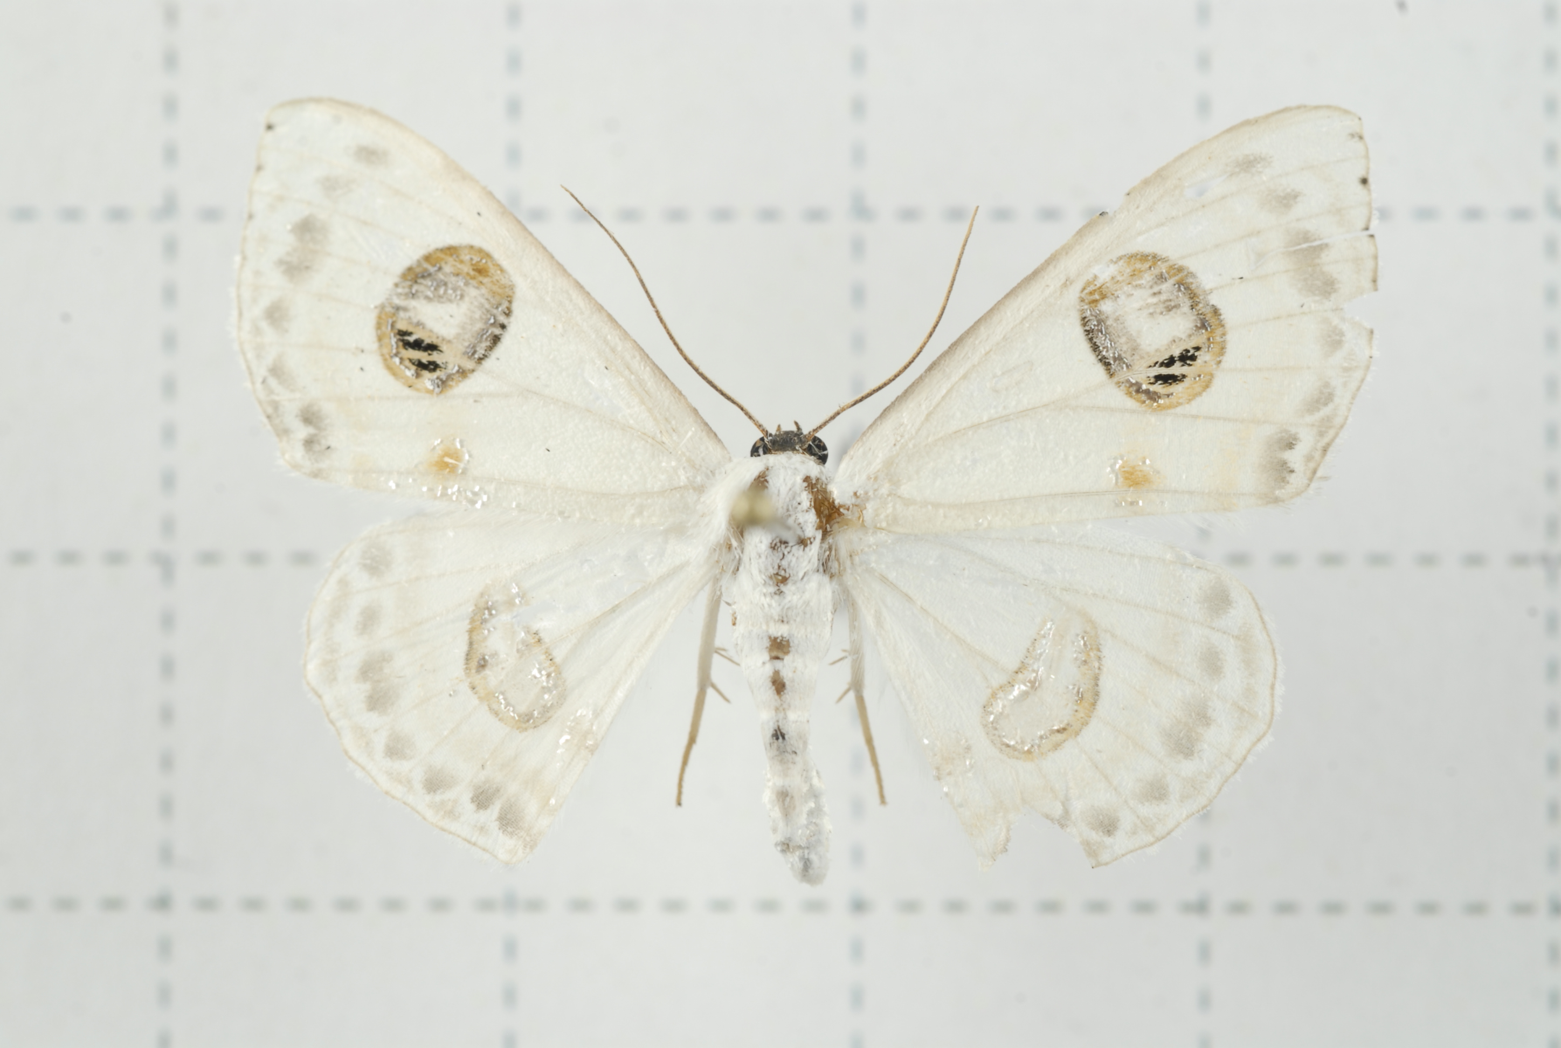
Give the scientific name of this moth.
Problepsis albidior matsumurai
